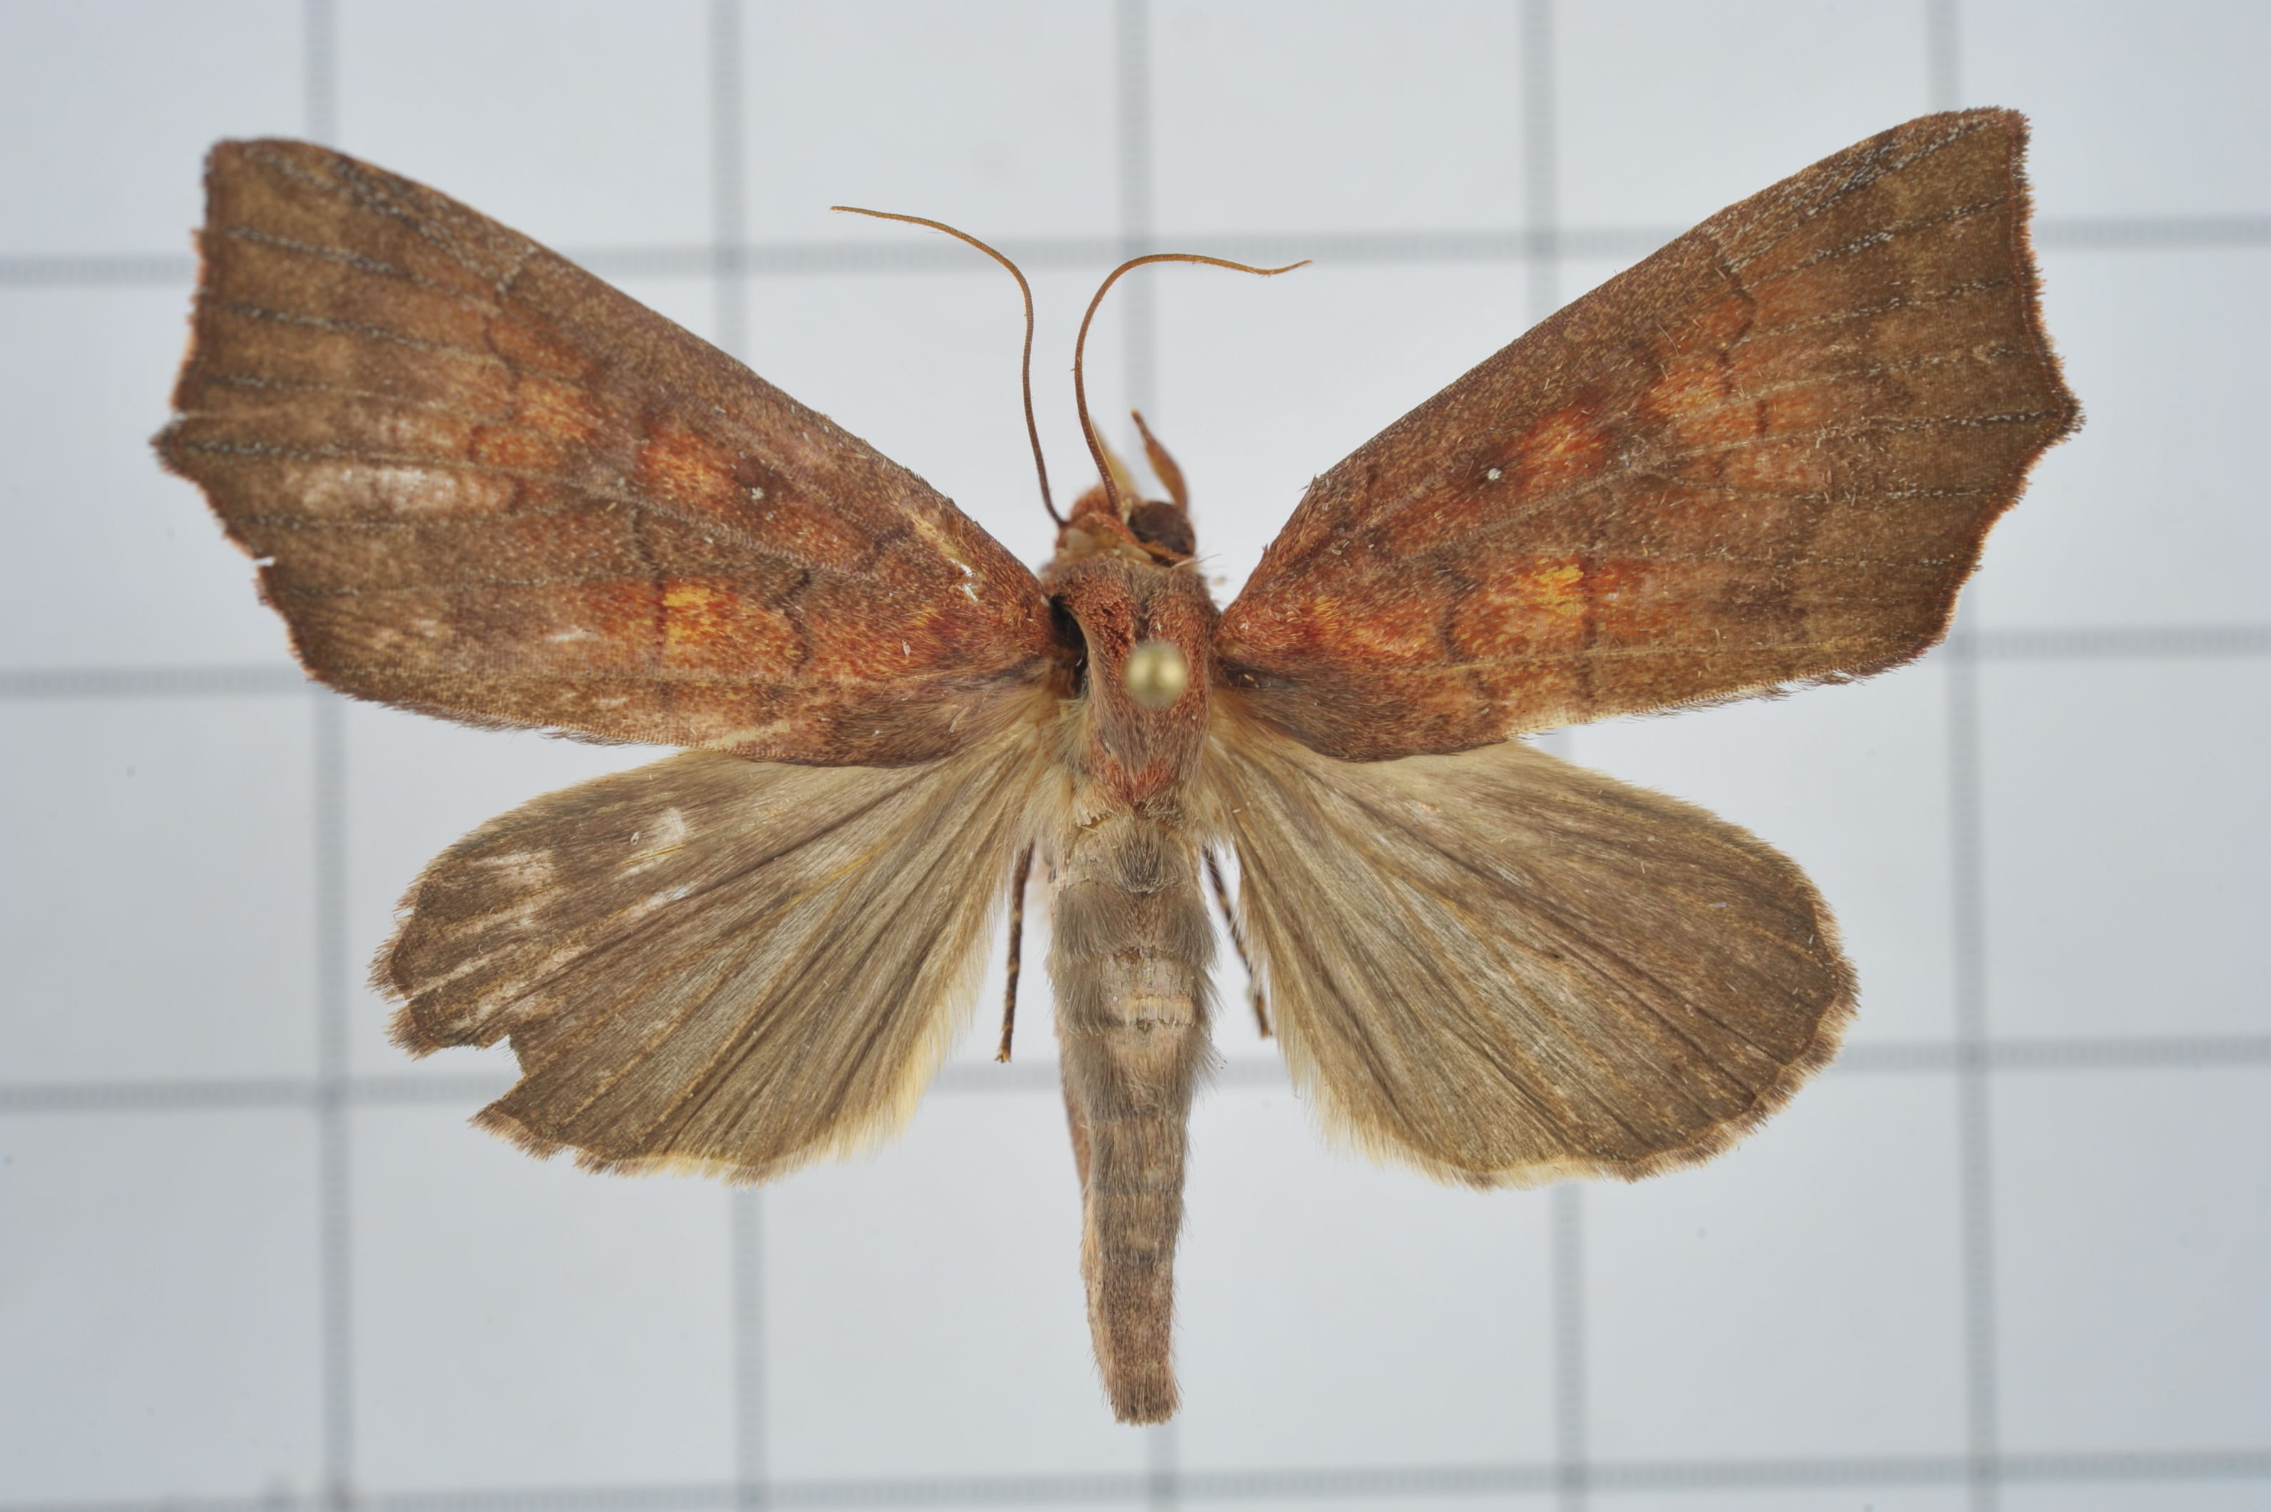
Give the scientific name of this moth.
Rusicada privata
